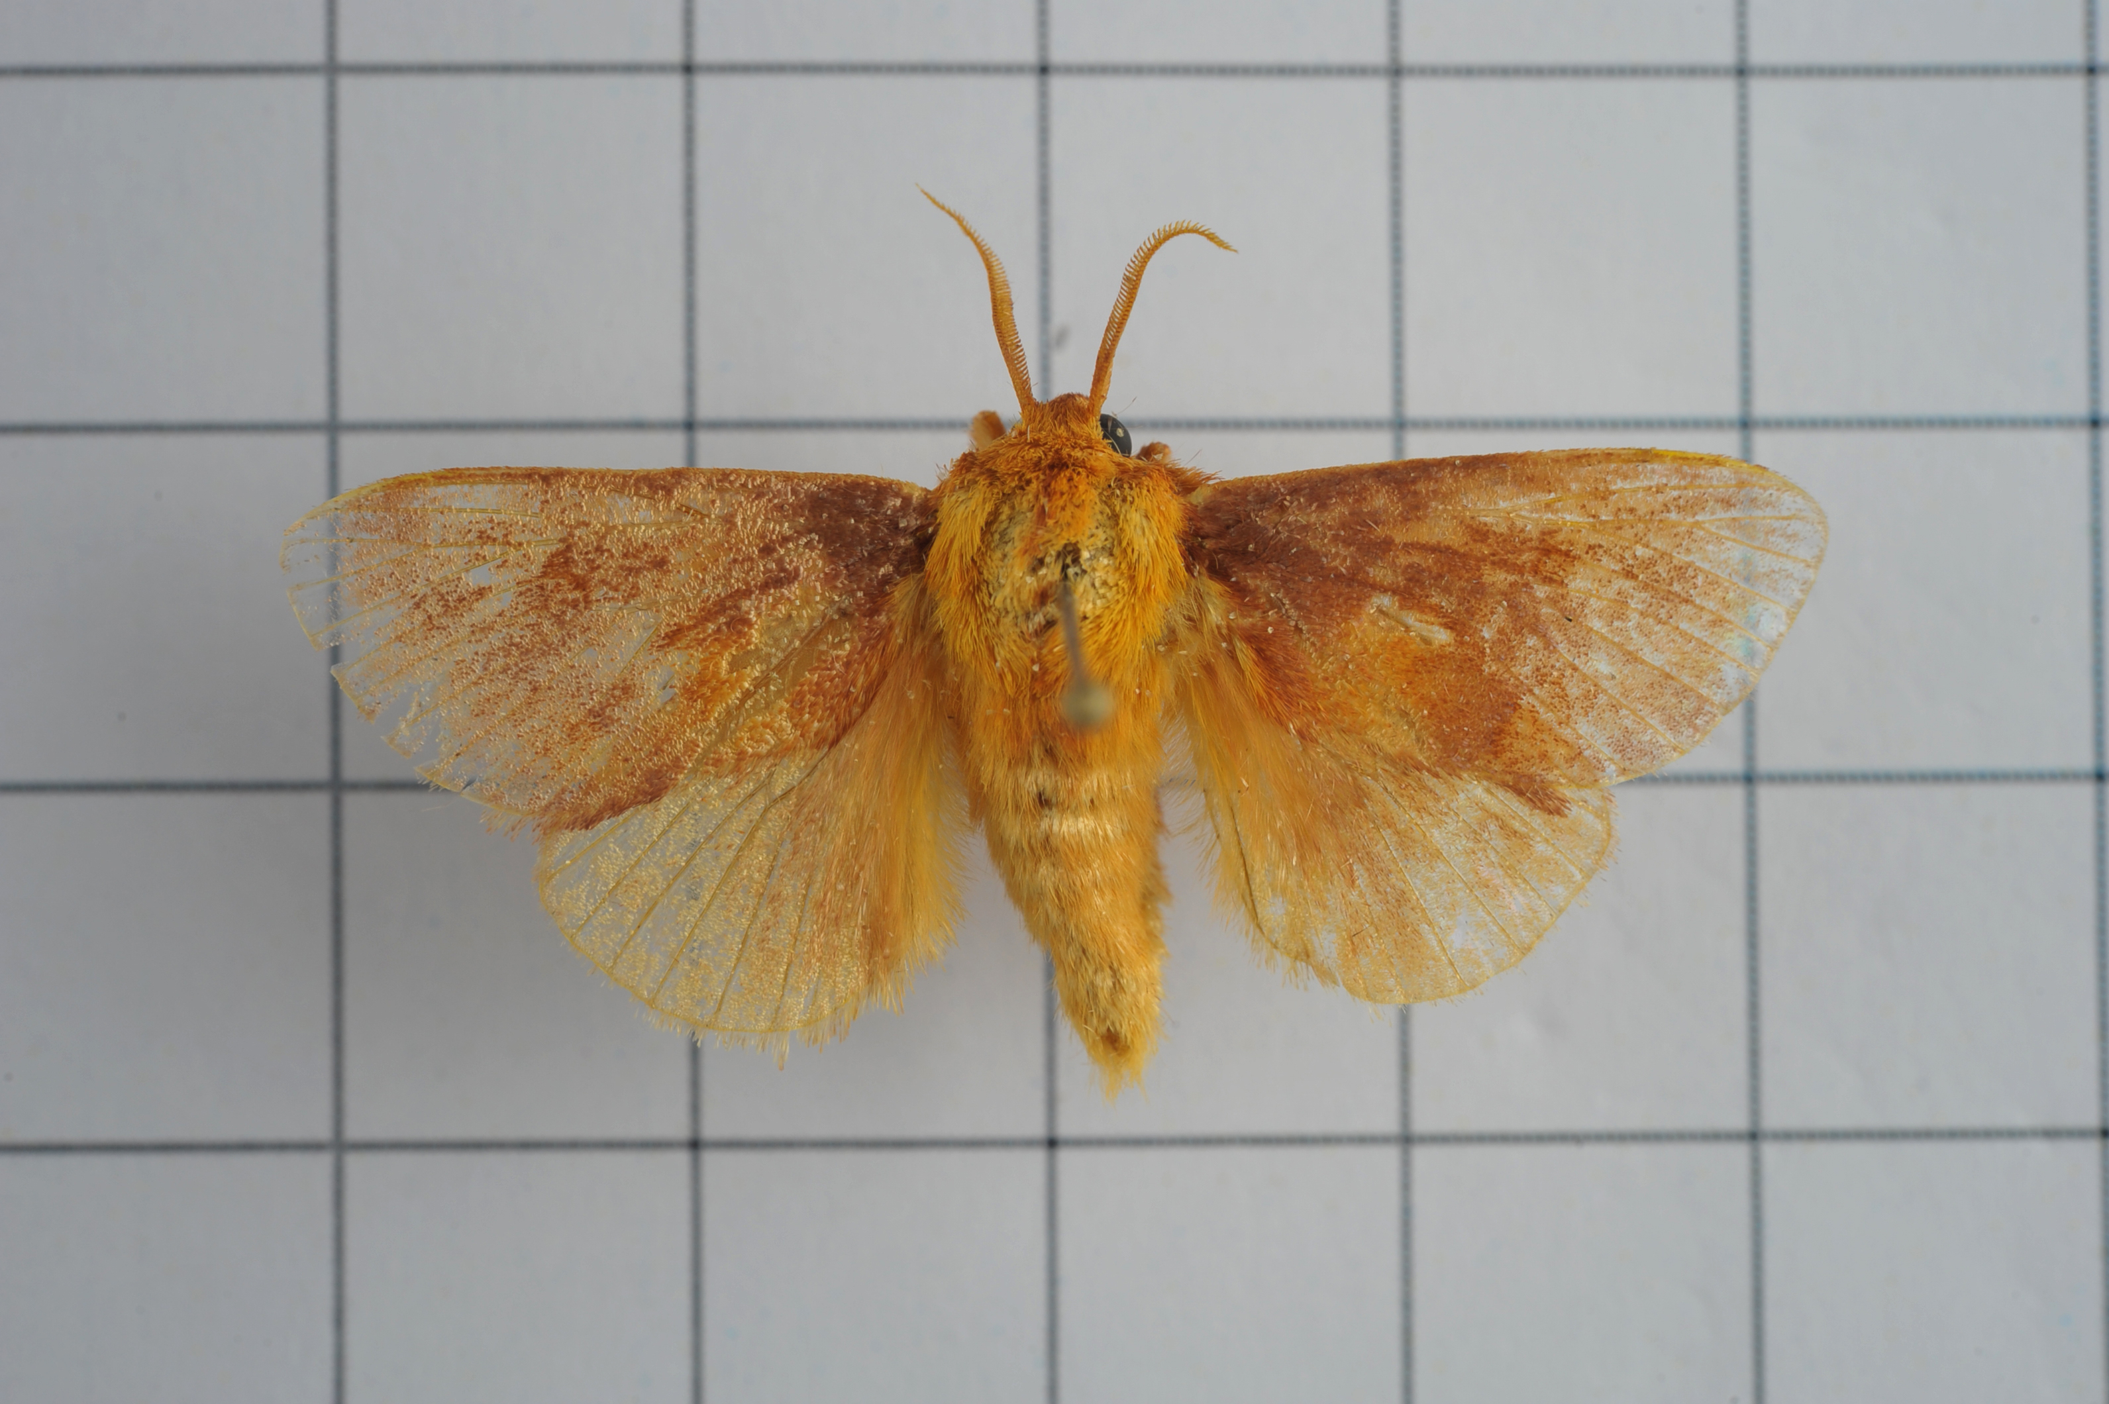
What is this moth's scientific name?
Narosoideus flavidorsalis
